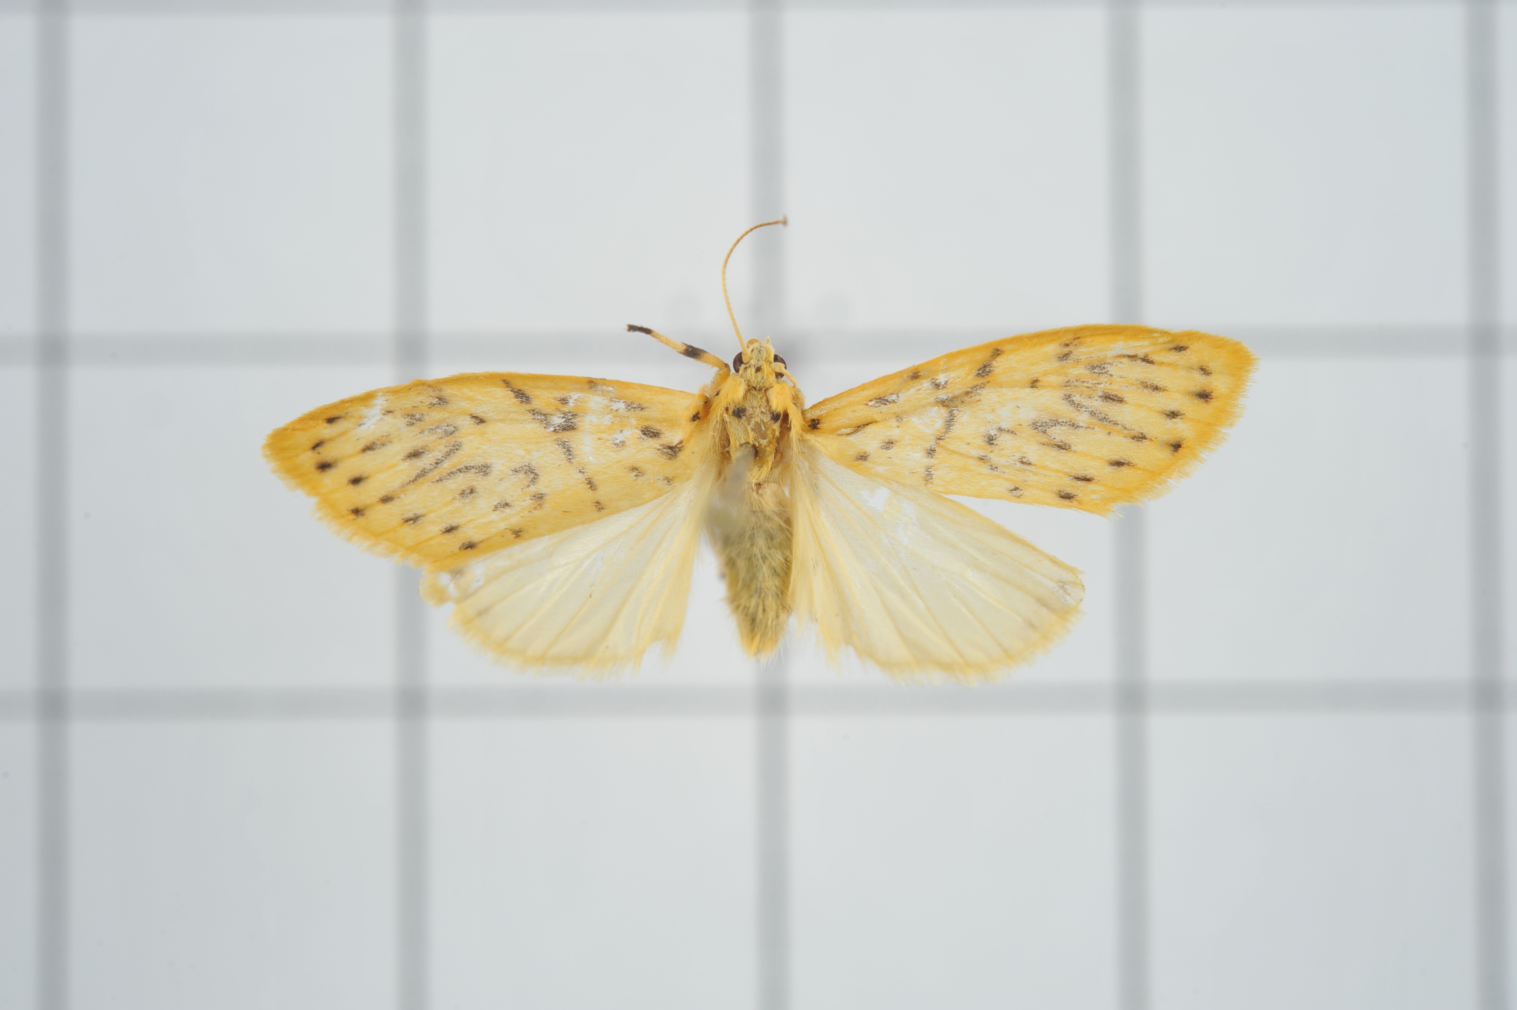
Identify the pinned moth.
Huangilene alikangiae alikangiae
